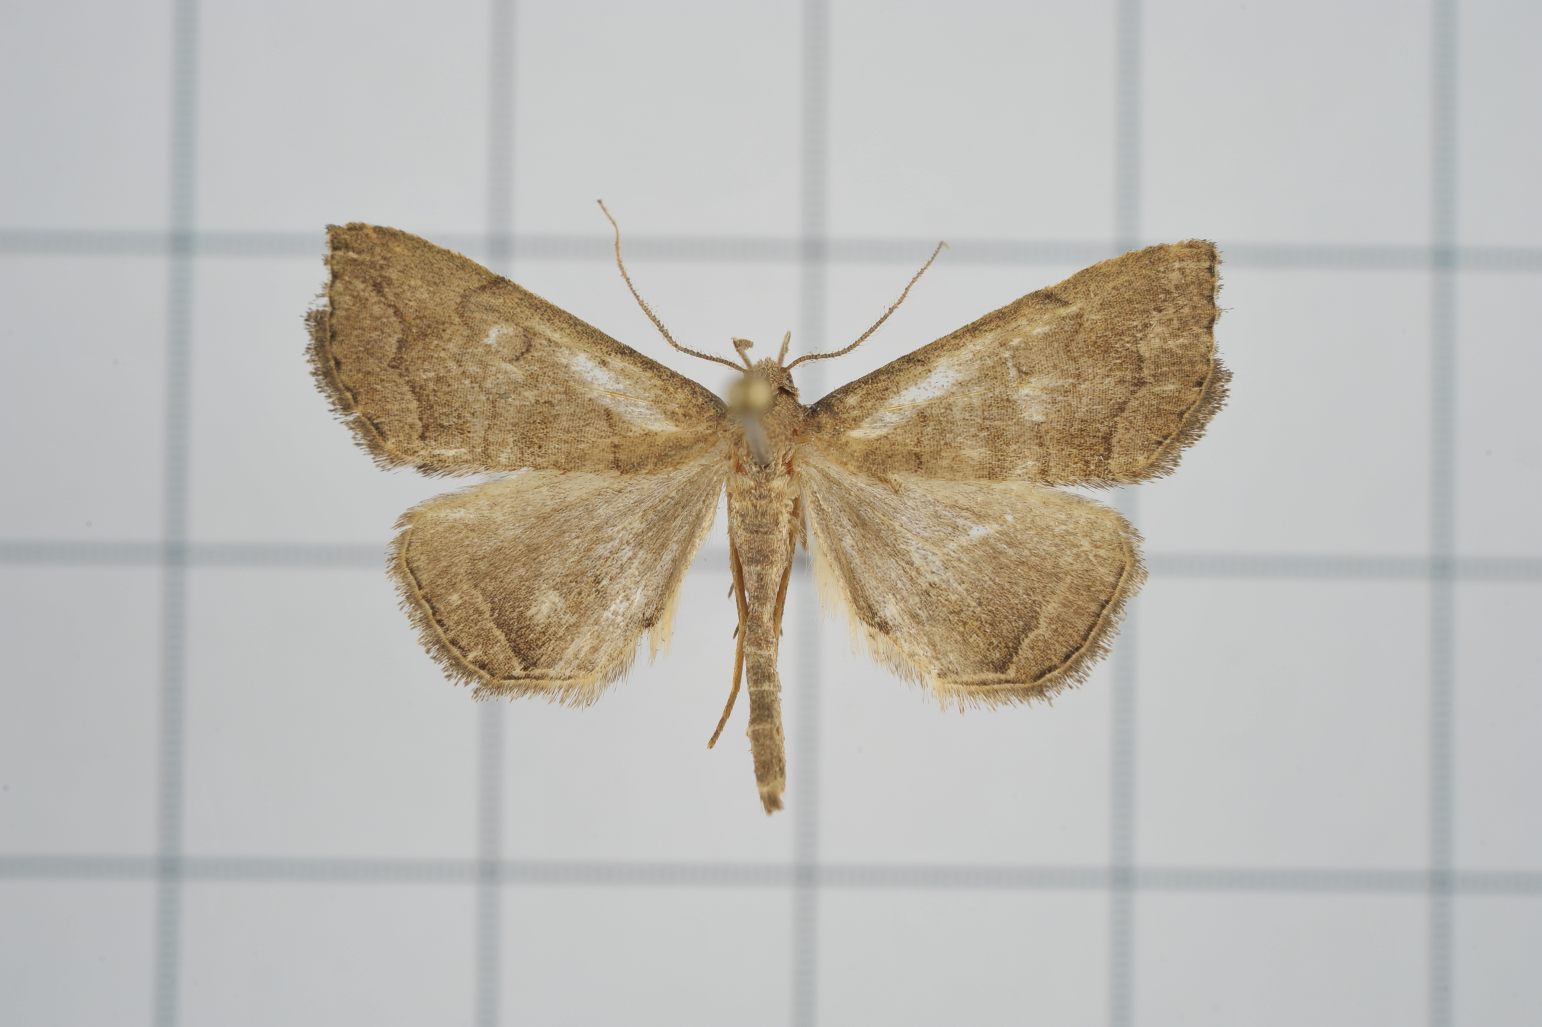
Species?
Herminia undulata
